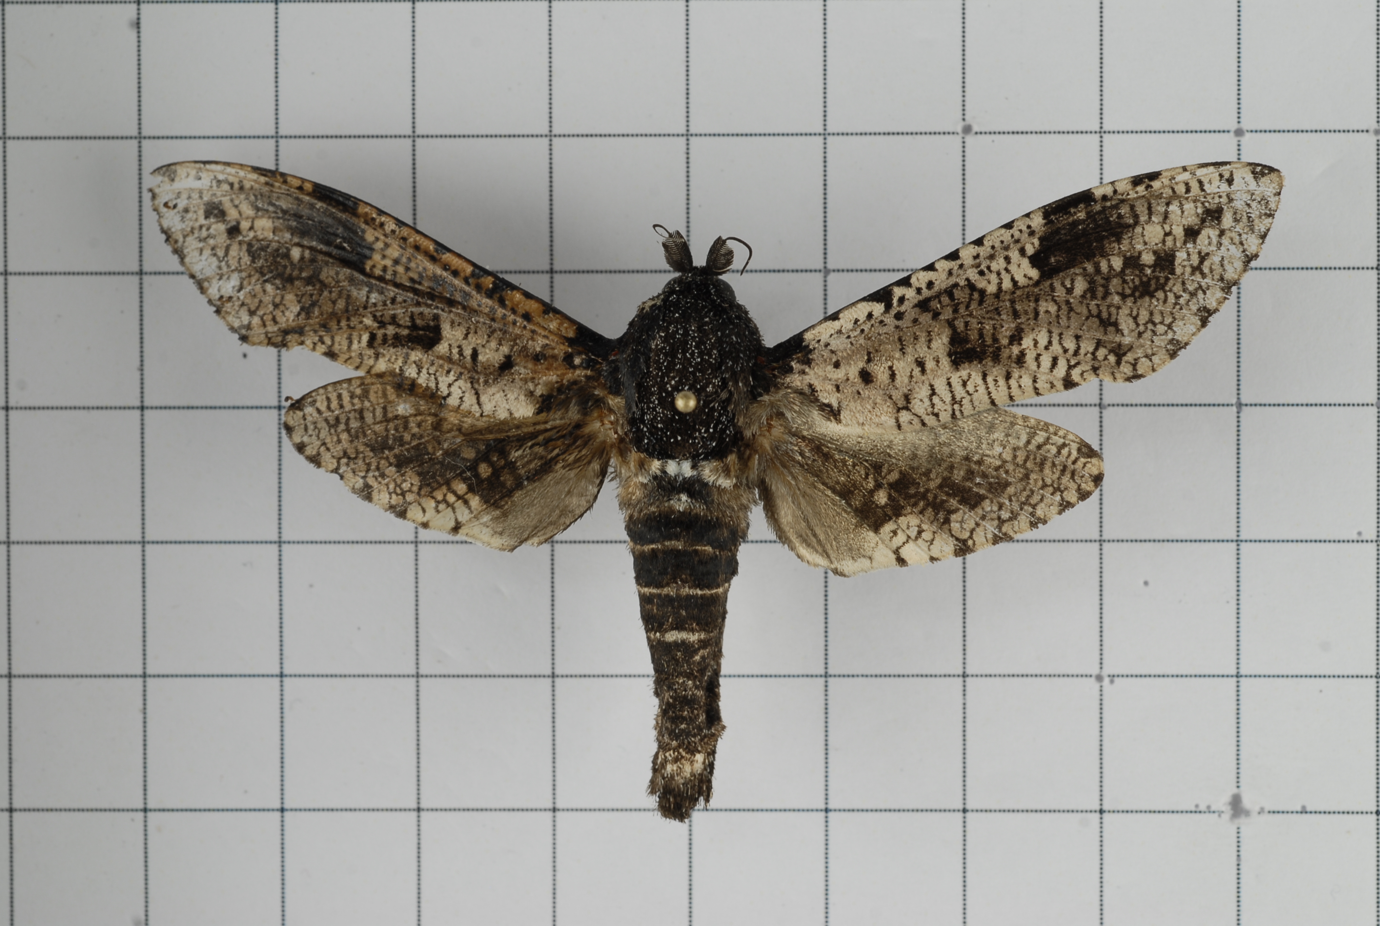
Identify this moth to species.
Xyleutes strix
